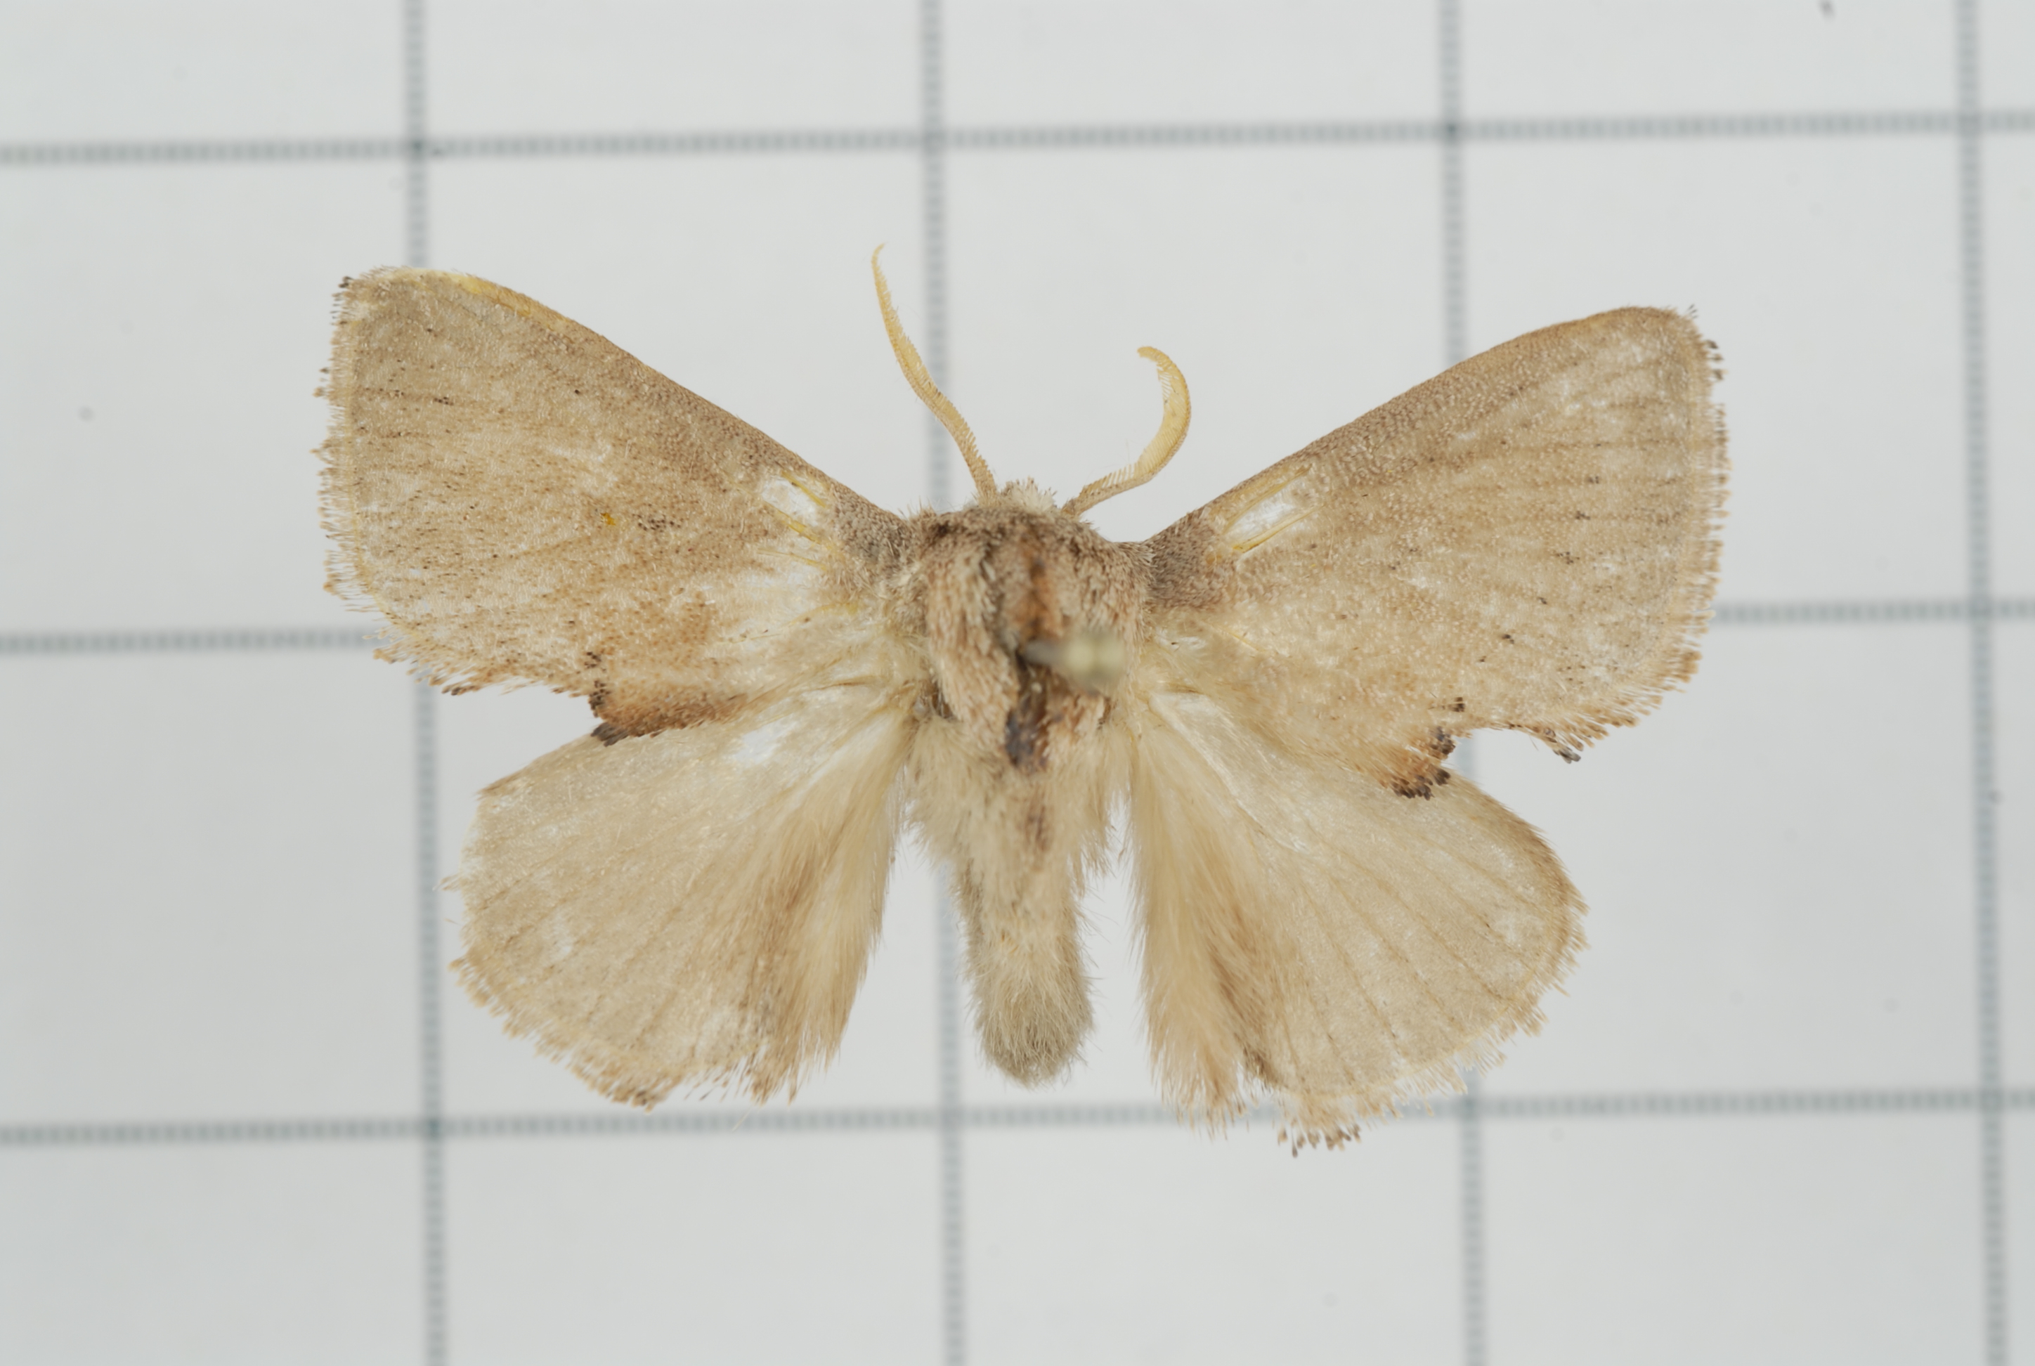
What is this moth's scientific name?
Flavinarosa obscura
